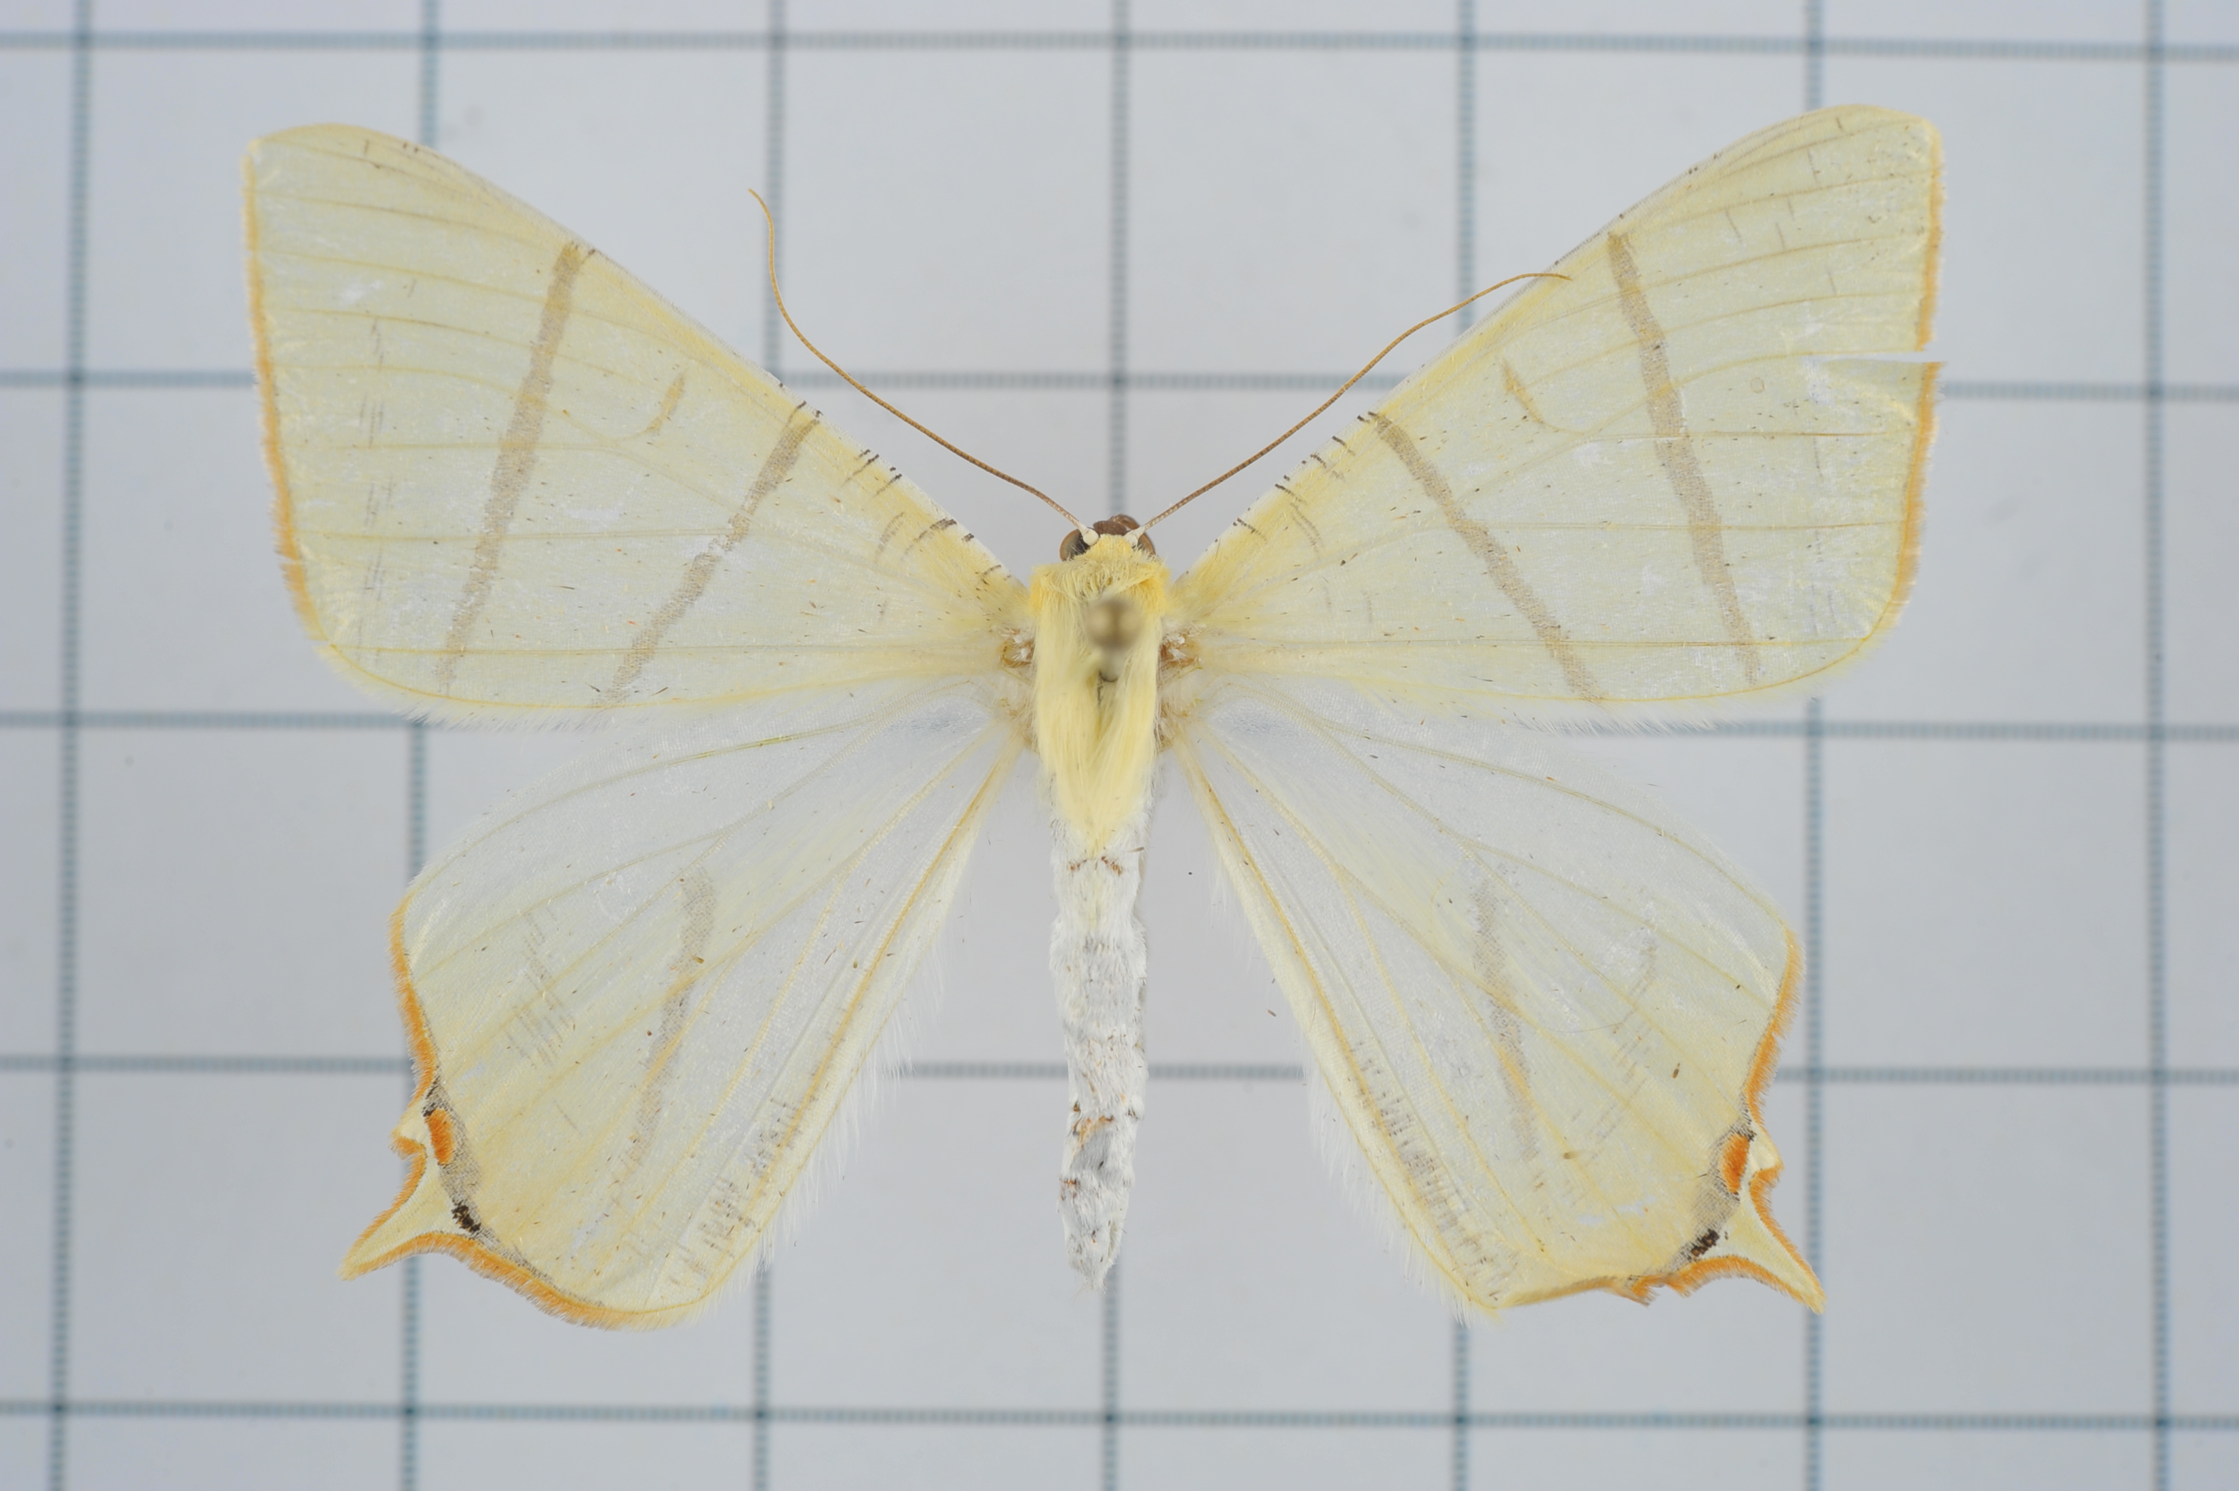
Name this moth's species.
Ourapteryx pallidula
